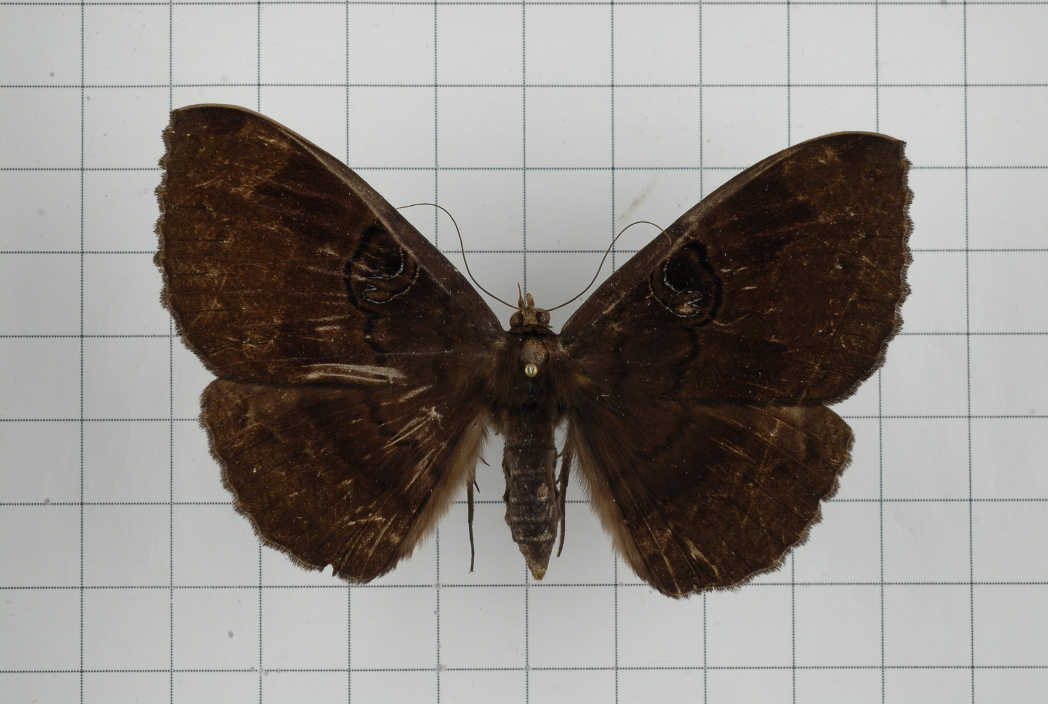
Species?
Erebus caprimulgus caprimulgus
